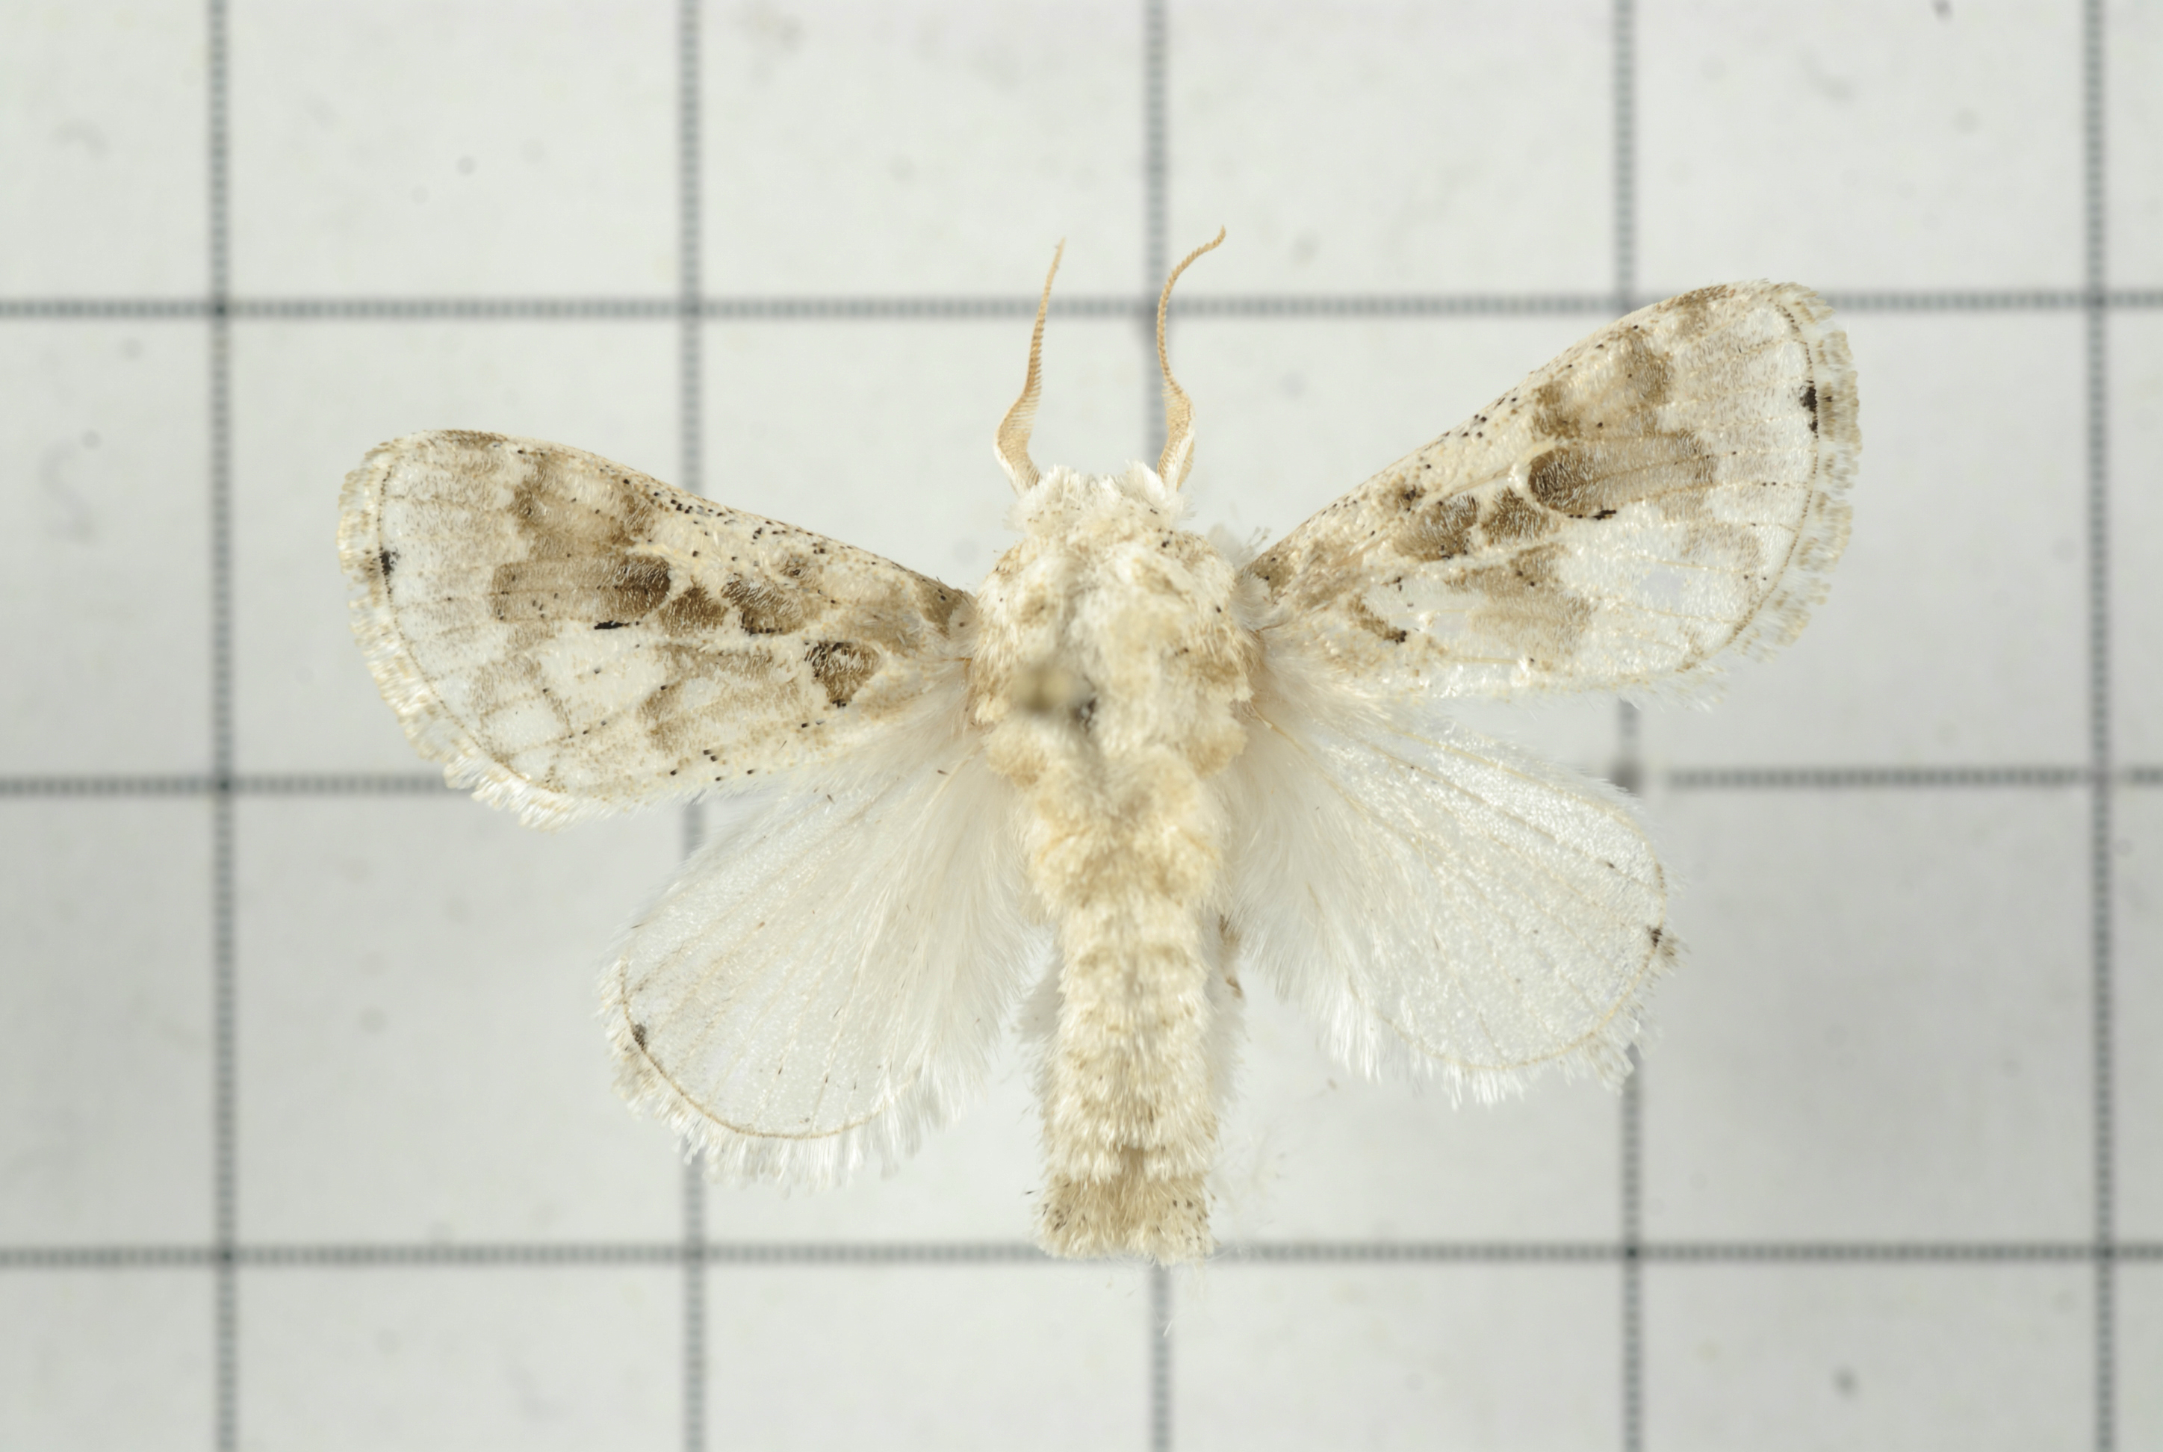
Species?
Altha melanopsis
